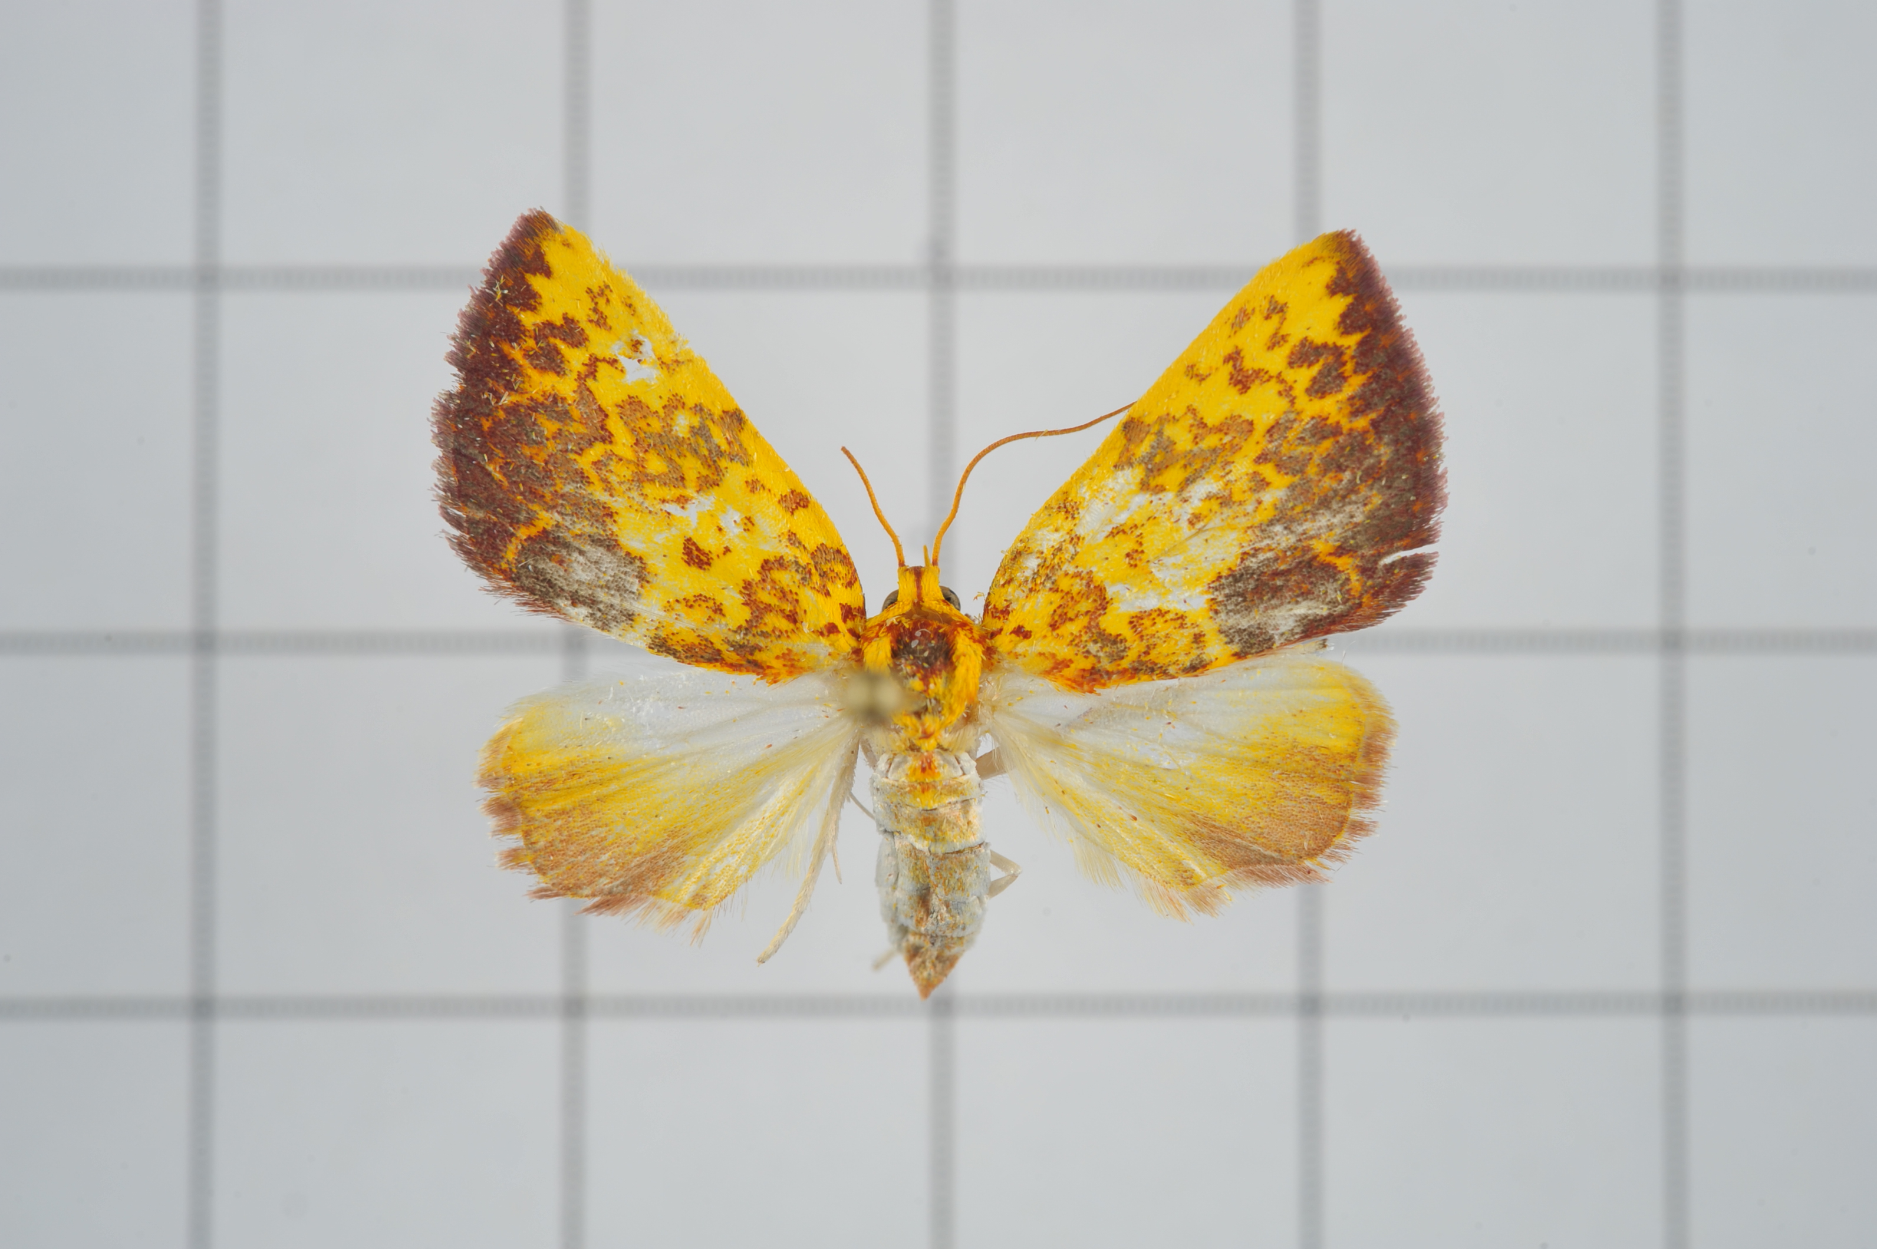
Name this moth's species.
Siglophora ferreilutea
